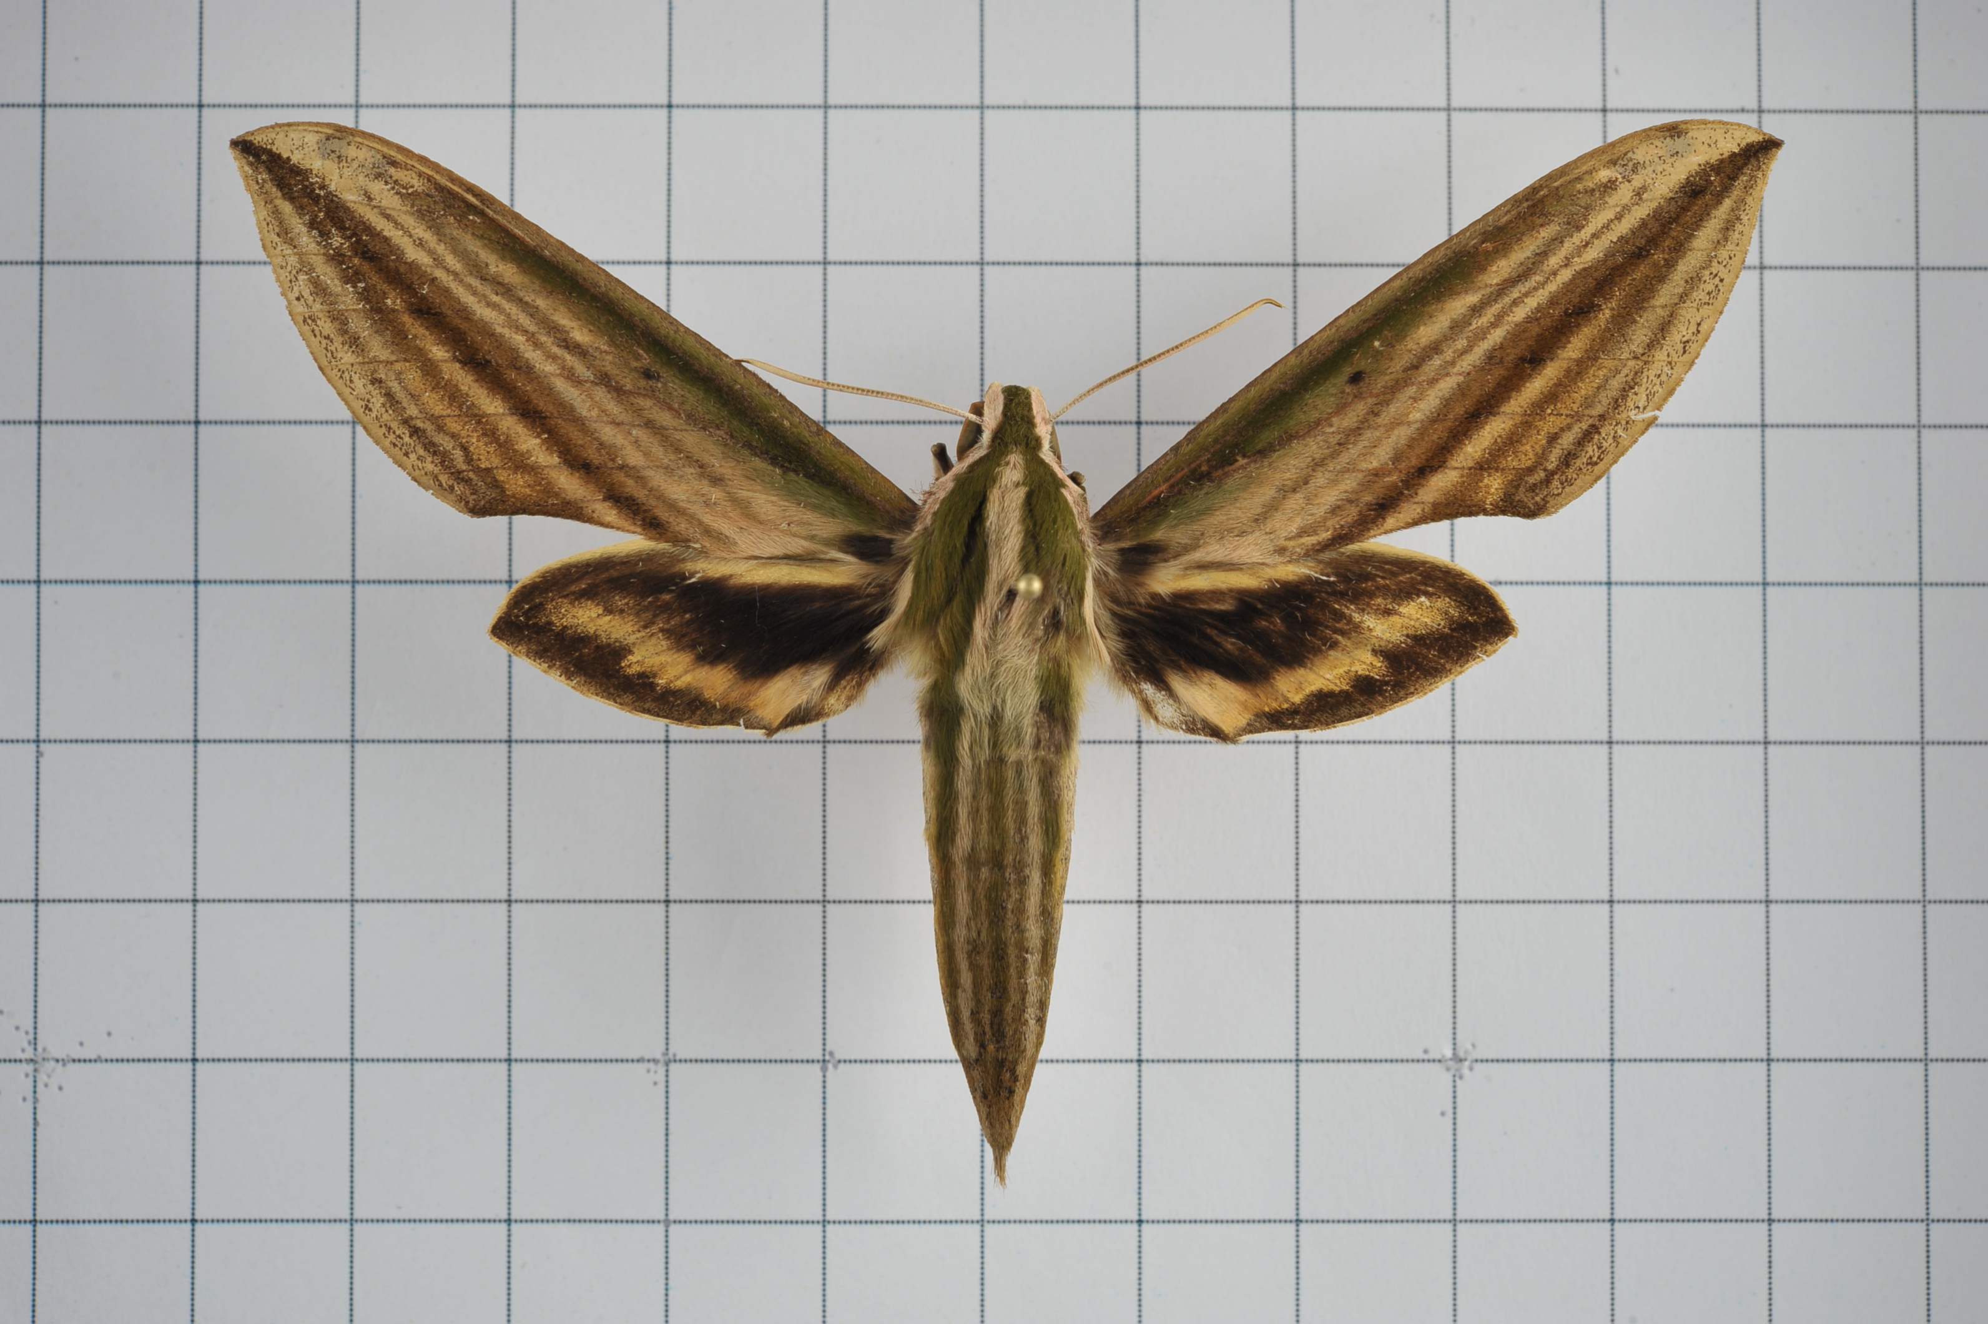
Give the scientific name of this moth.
Cechetra lineosa
